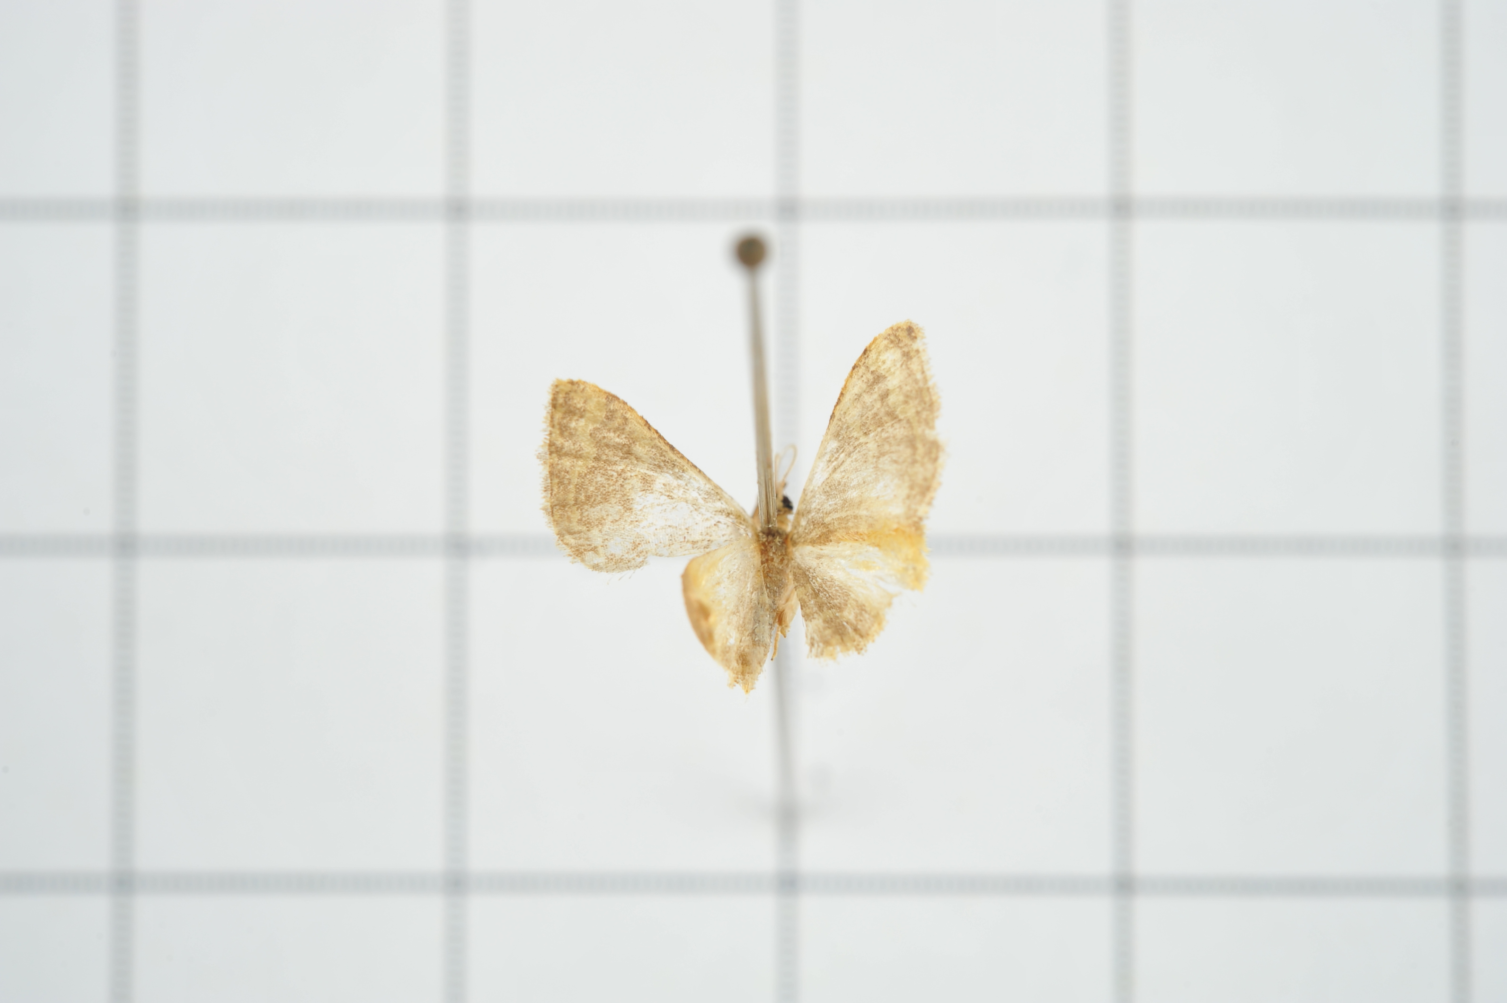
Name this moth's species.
Lophophleps purpurea
